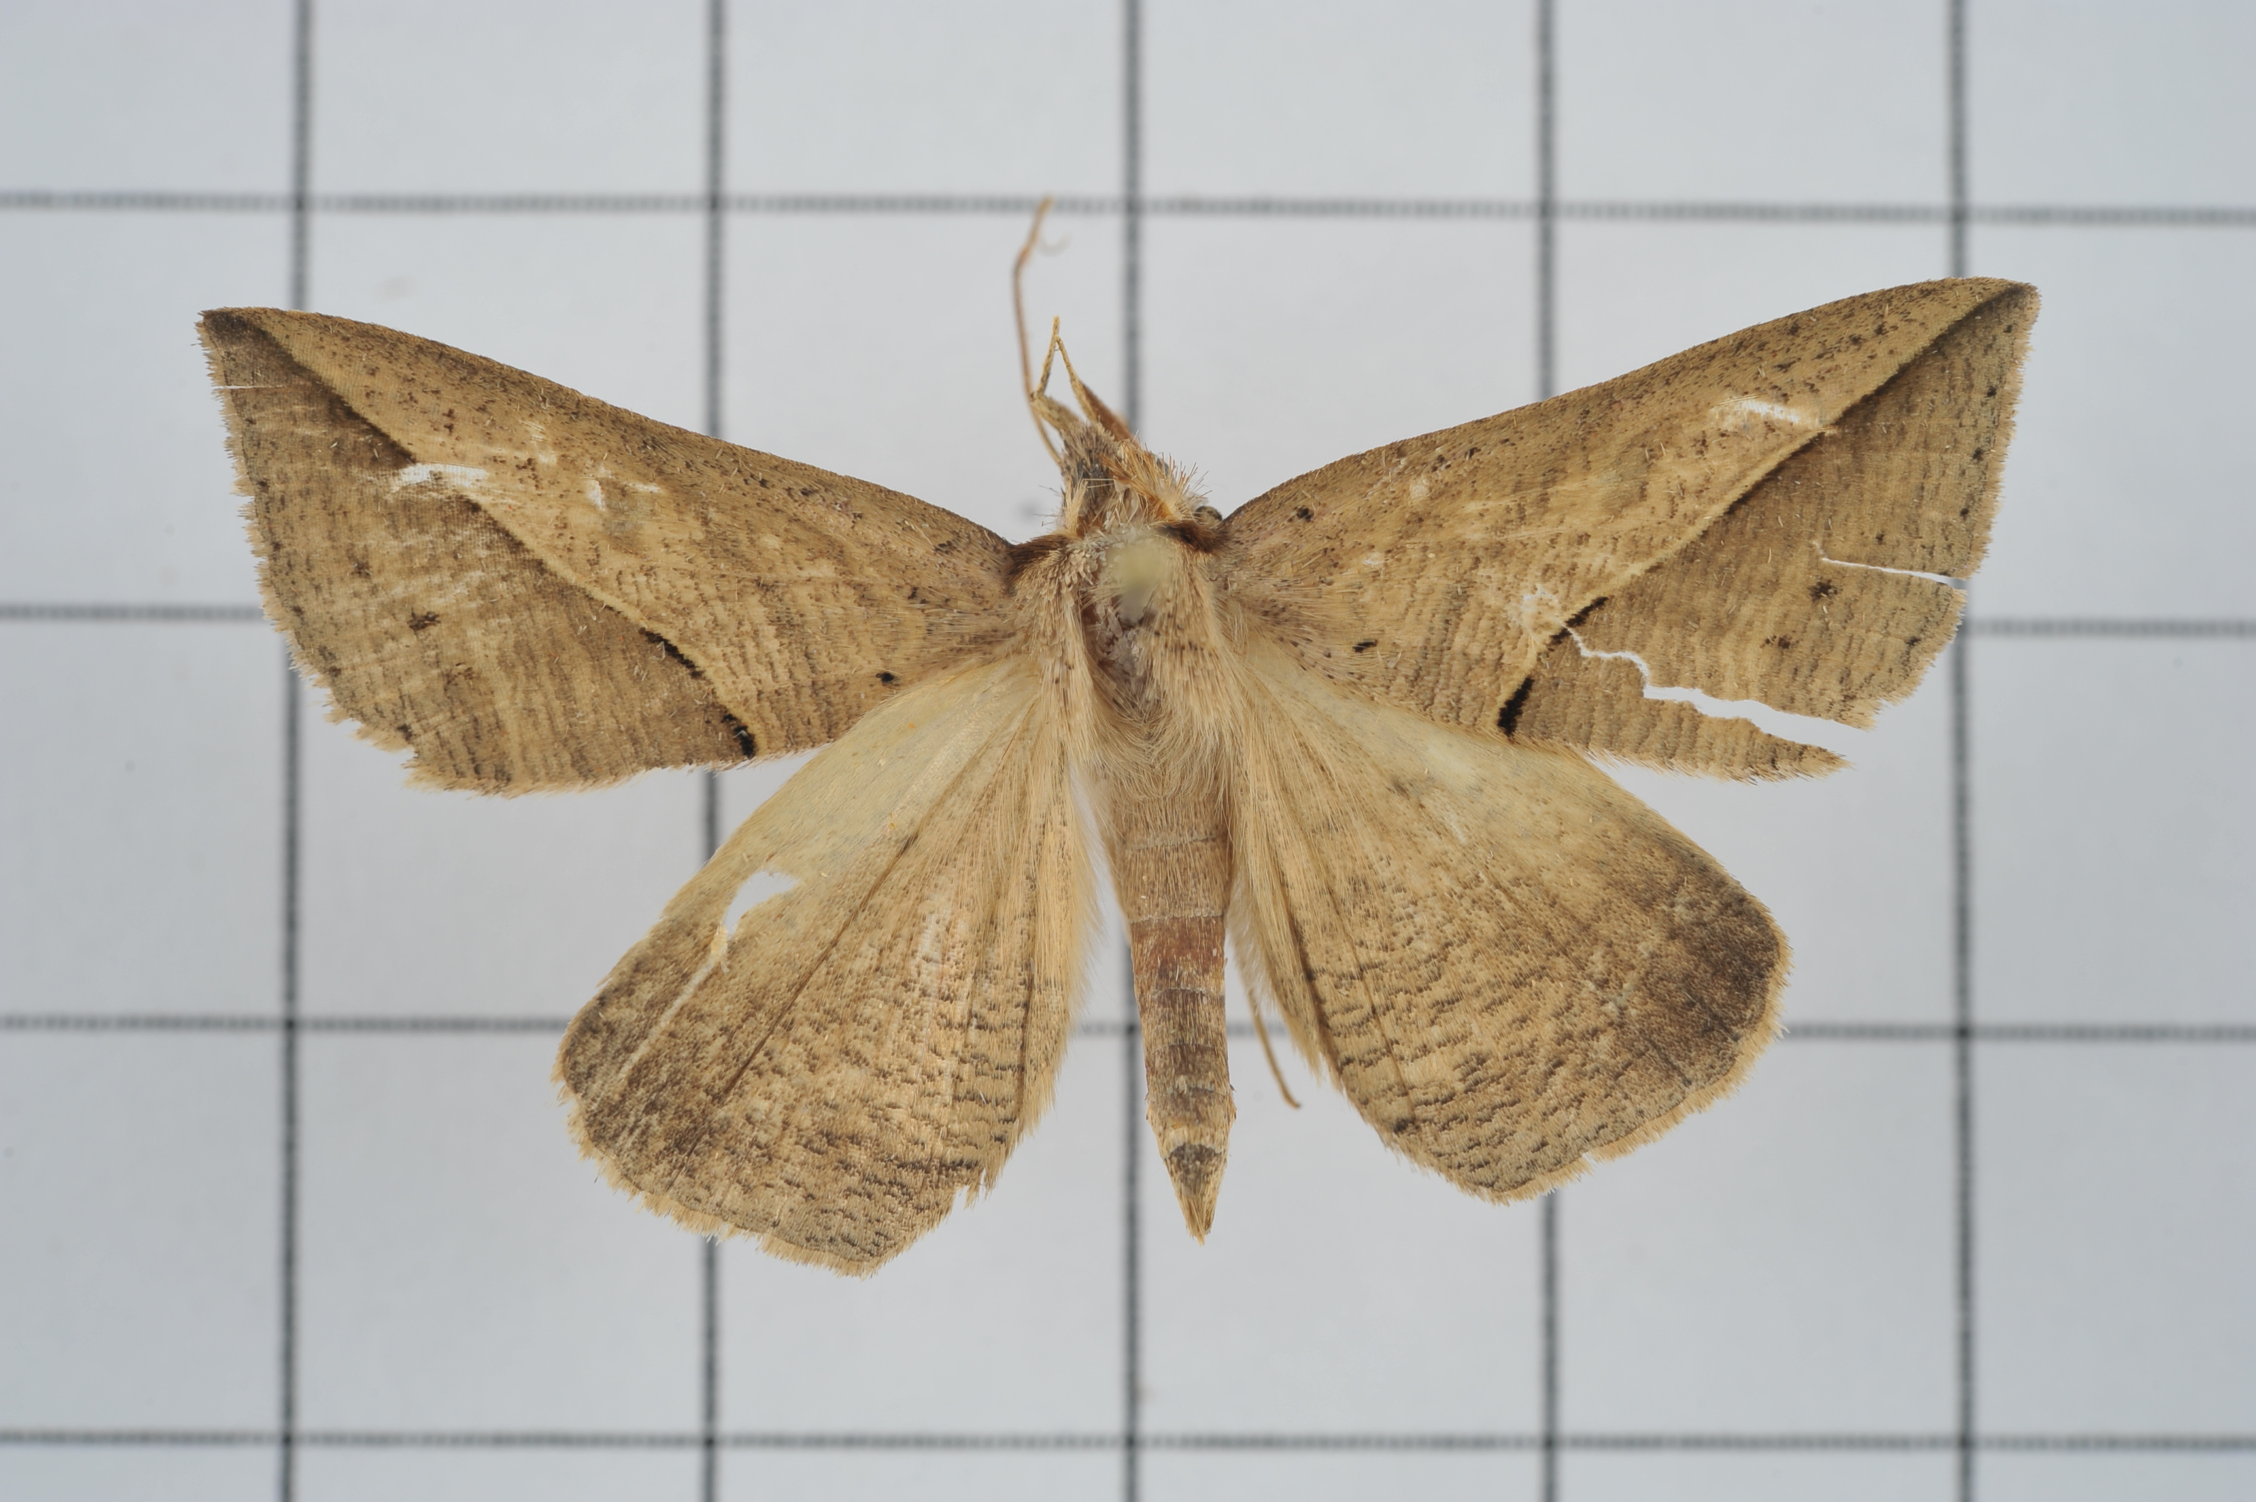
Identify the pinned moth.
Dierna strigata
